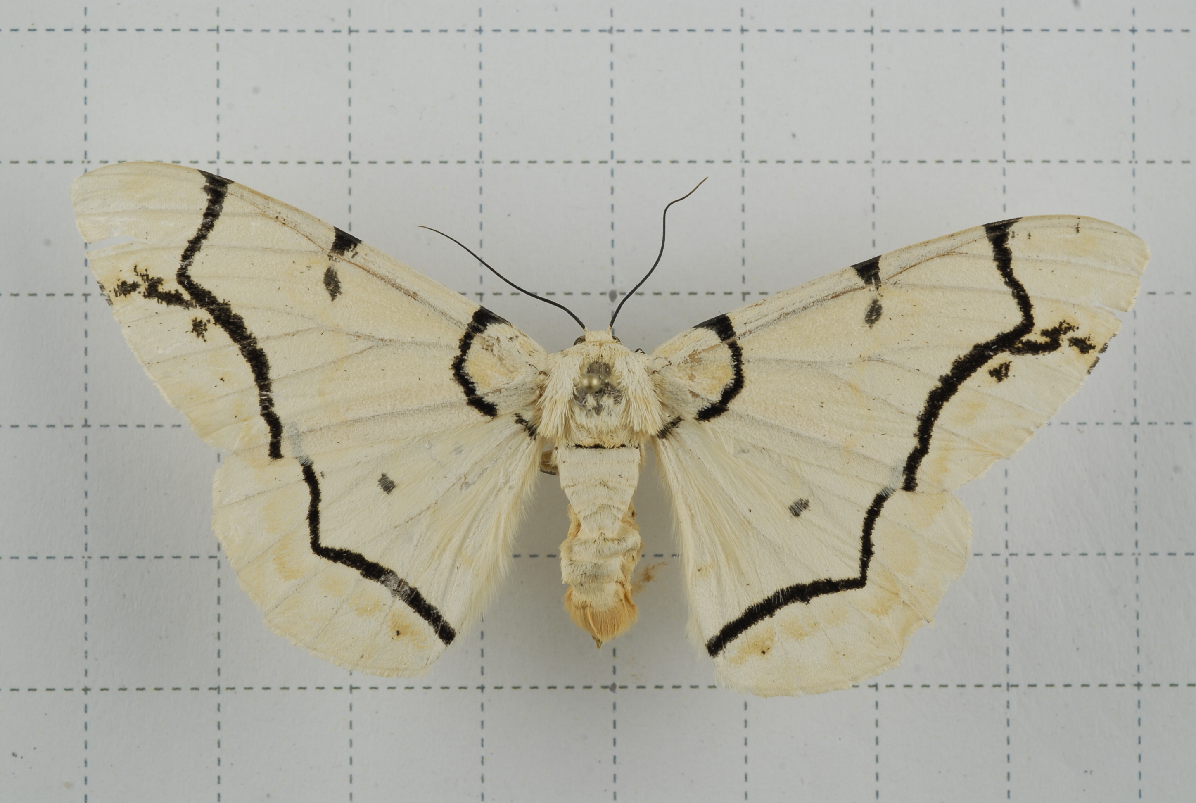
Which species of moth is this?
Biston perclara
